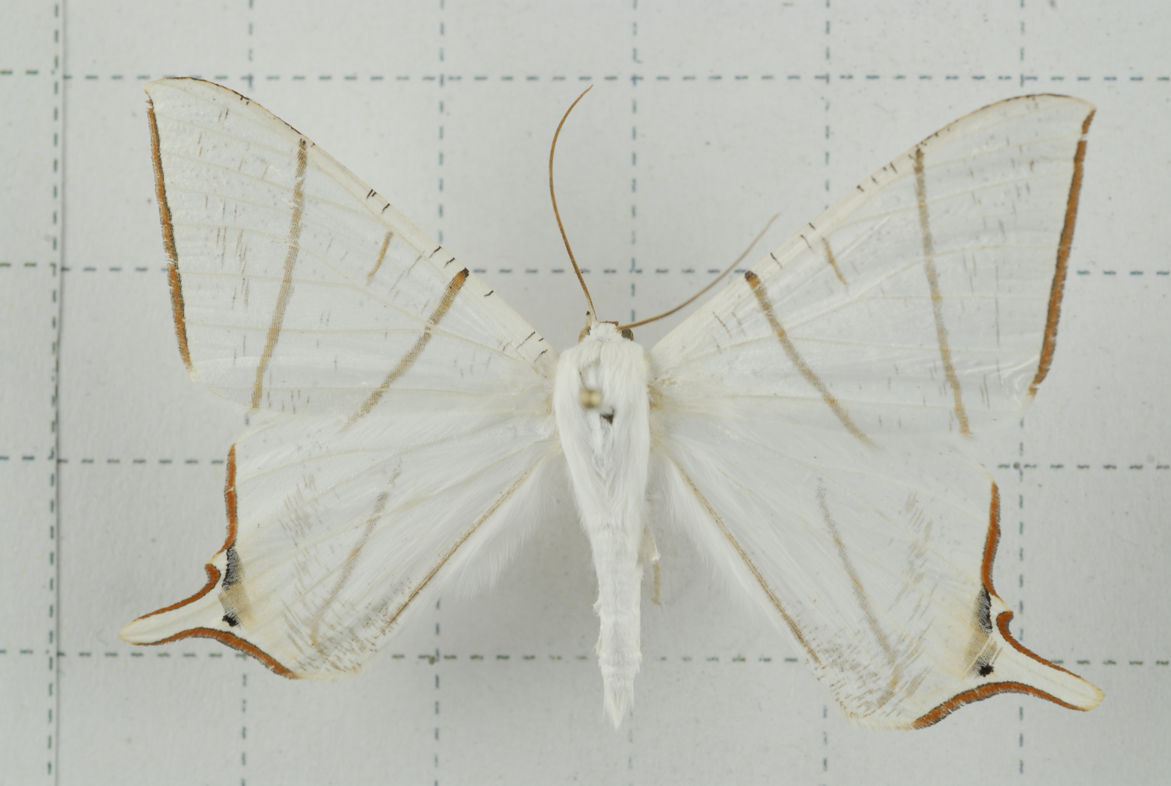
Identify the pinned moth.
Ourapteryx clara formosana
